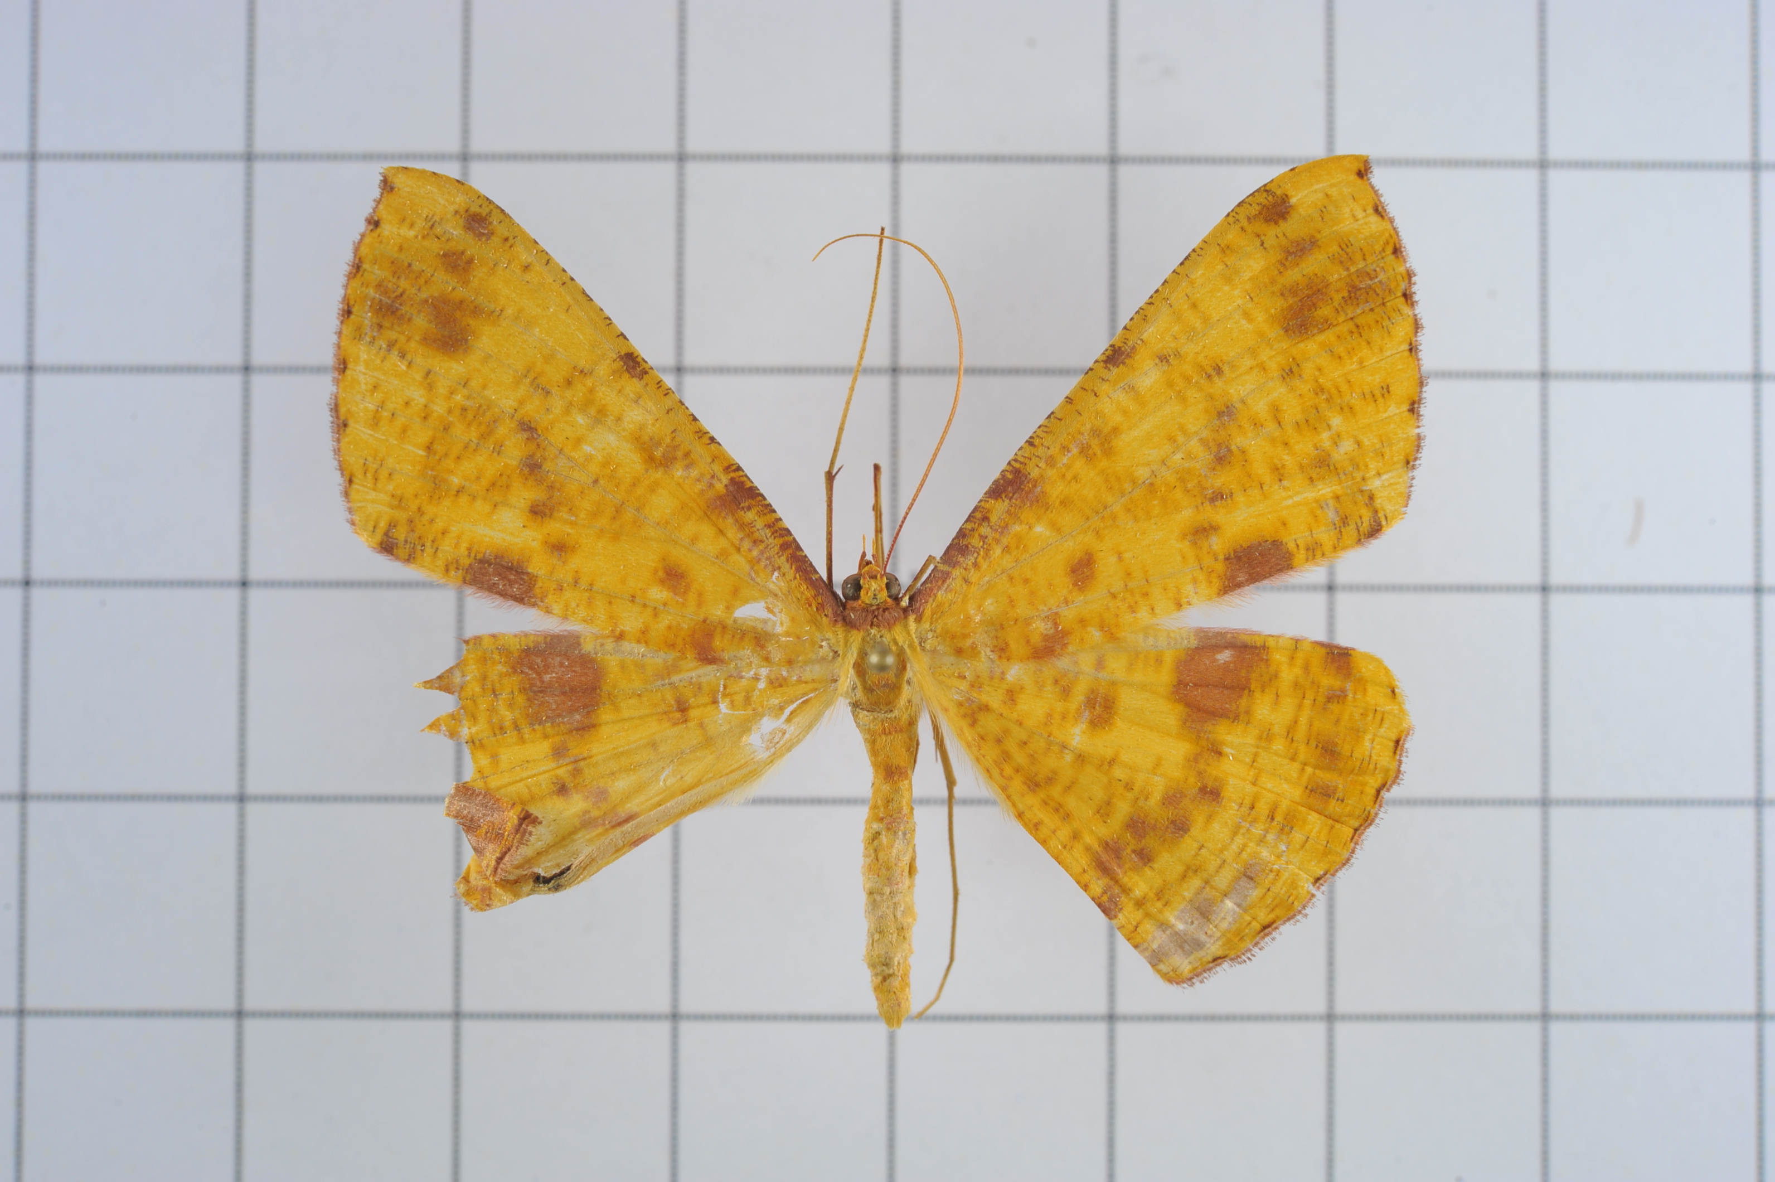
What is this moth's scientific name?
Eumelea ludovicata ludovicata
